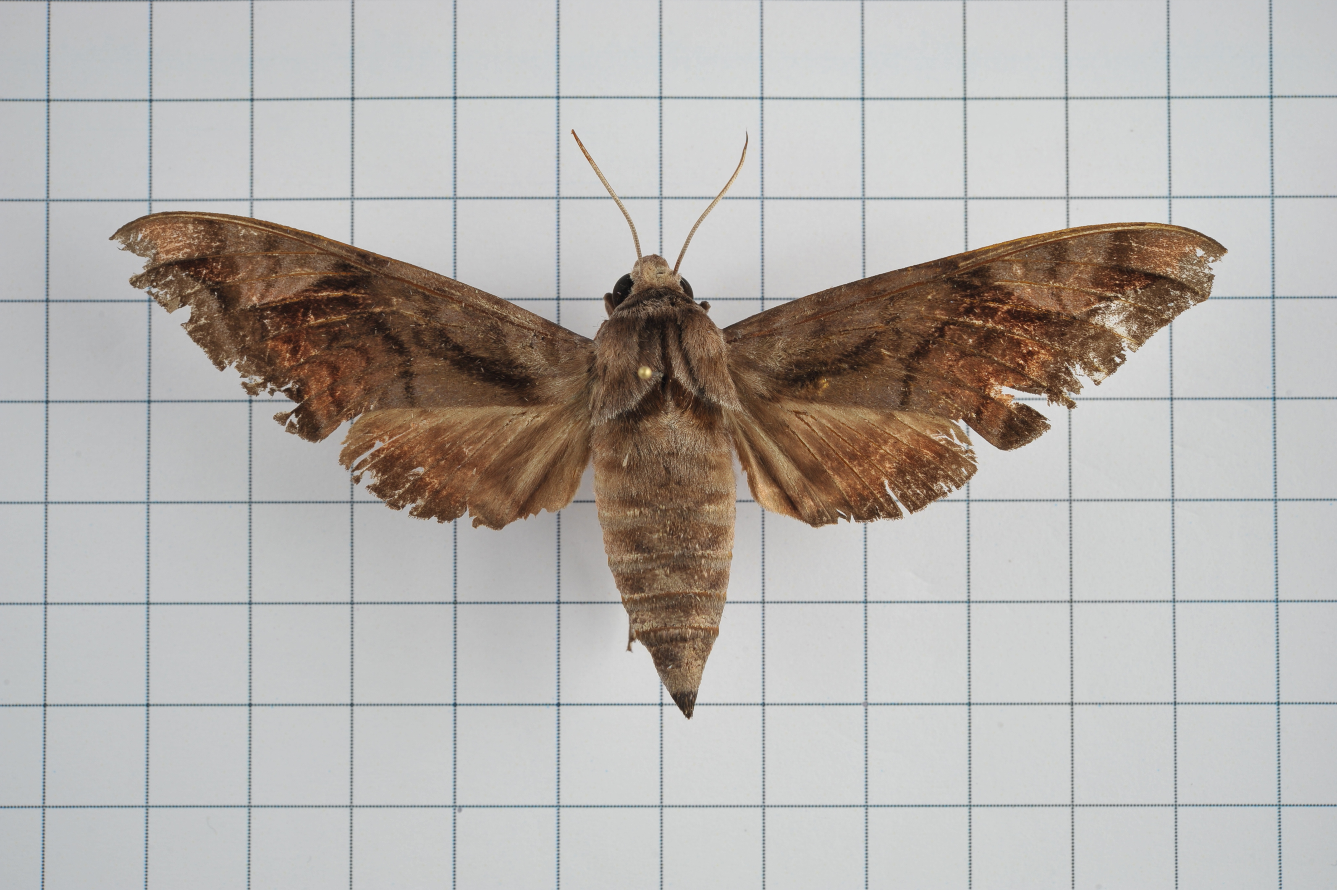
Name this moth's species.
Acosmeryx castanea
